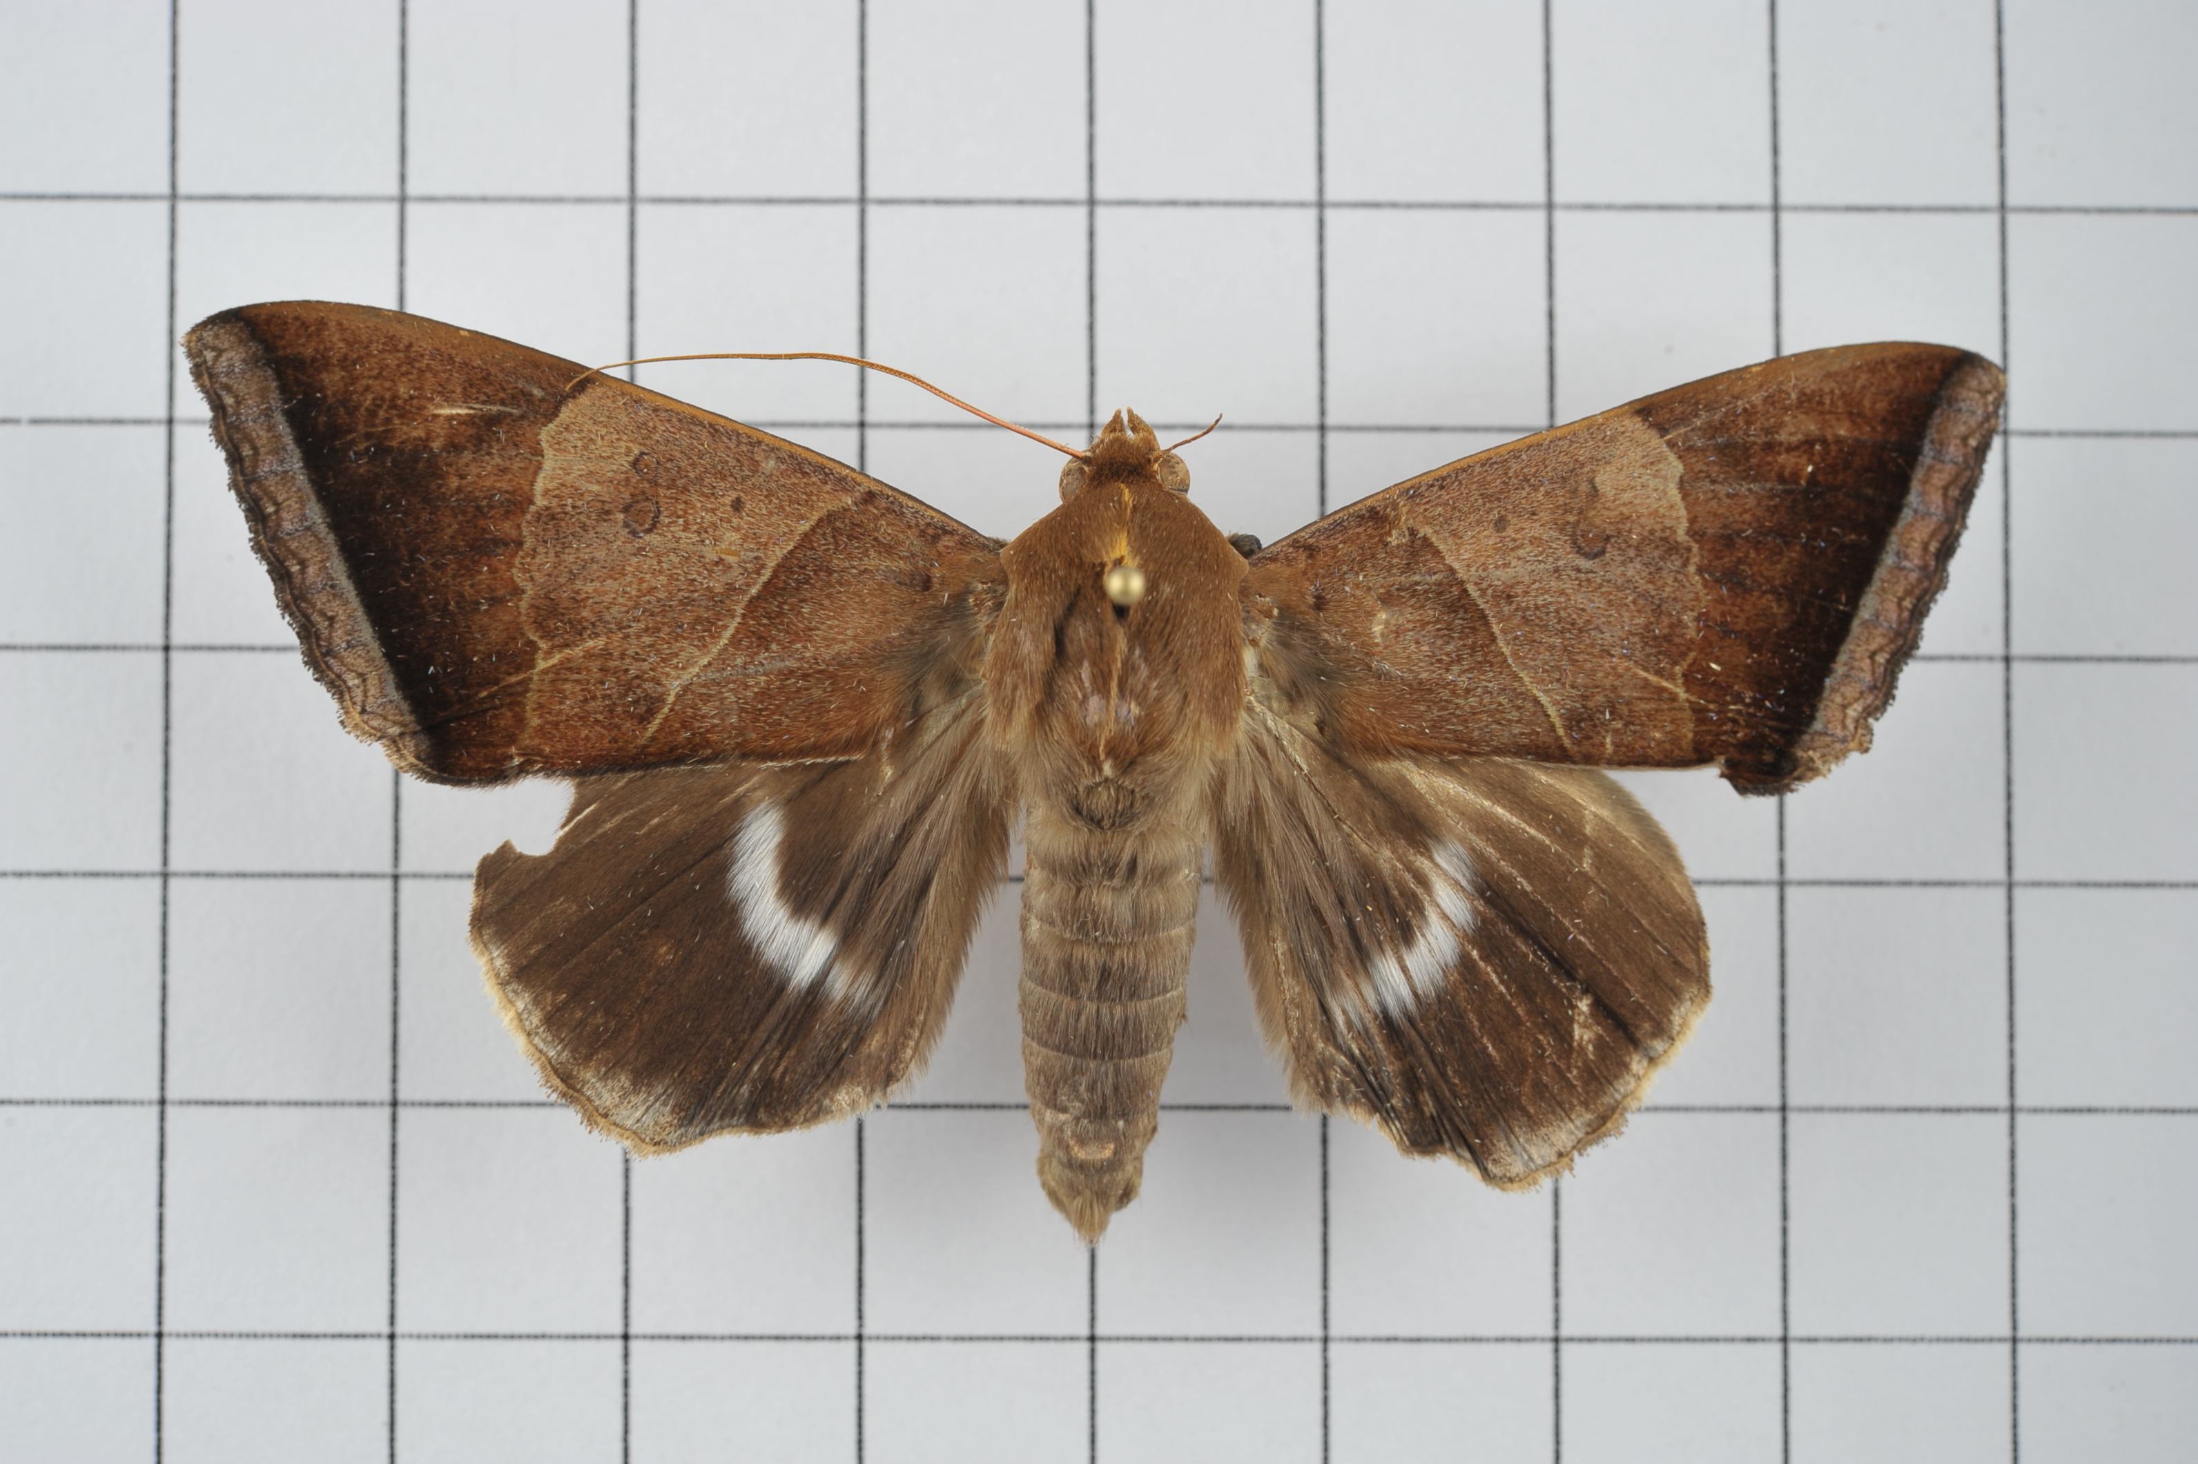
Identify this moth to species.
Artena dotata
